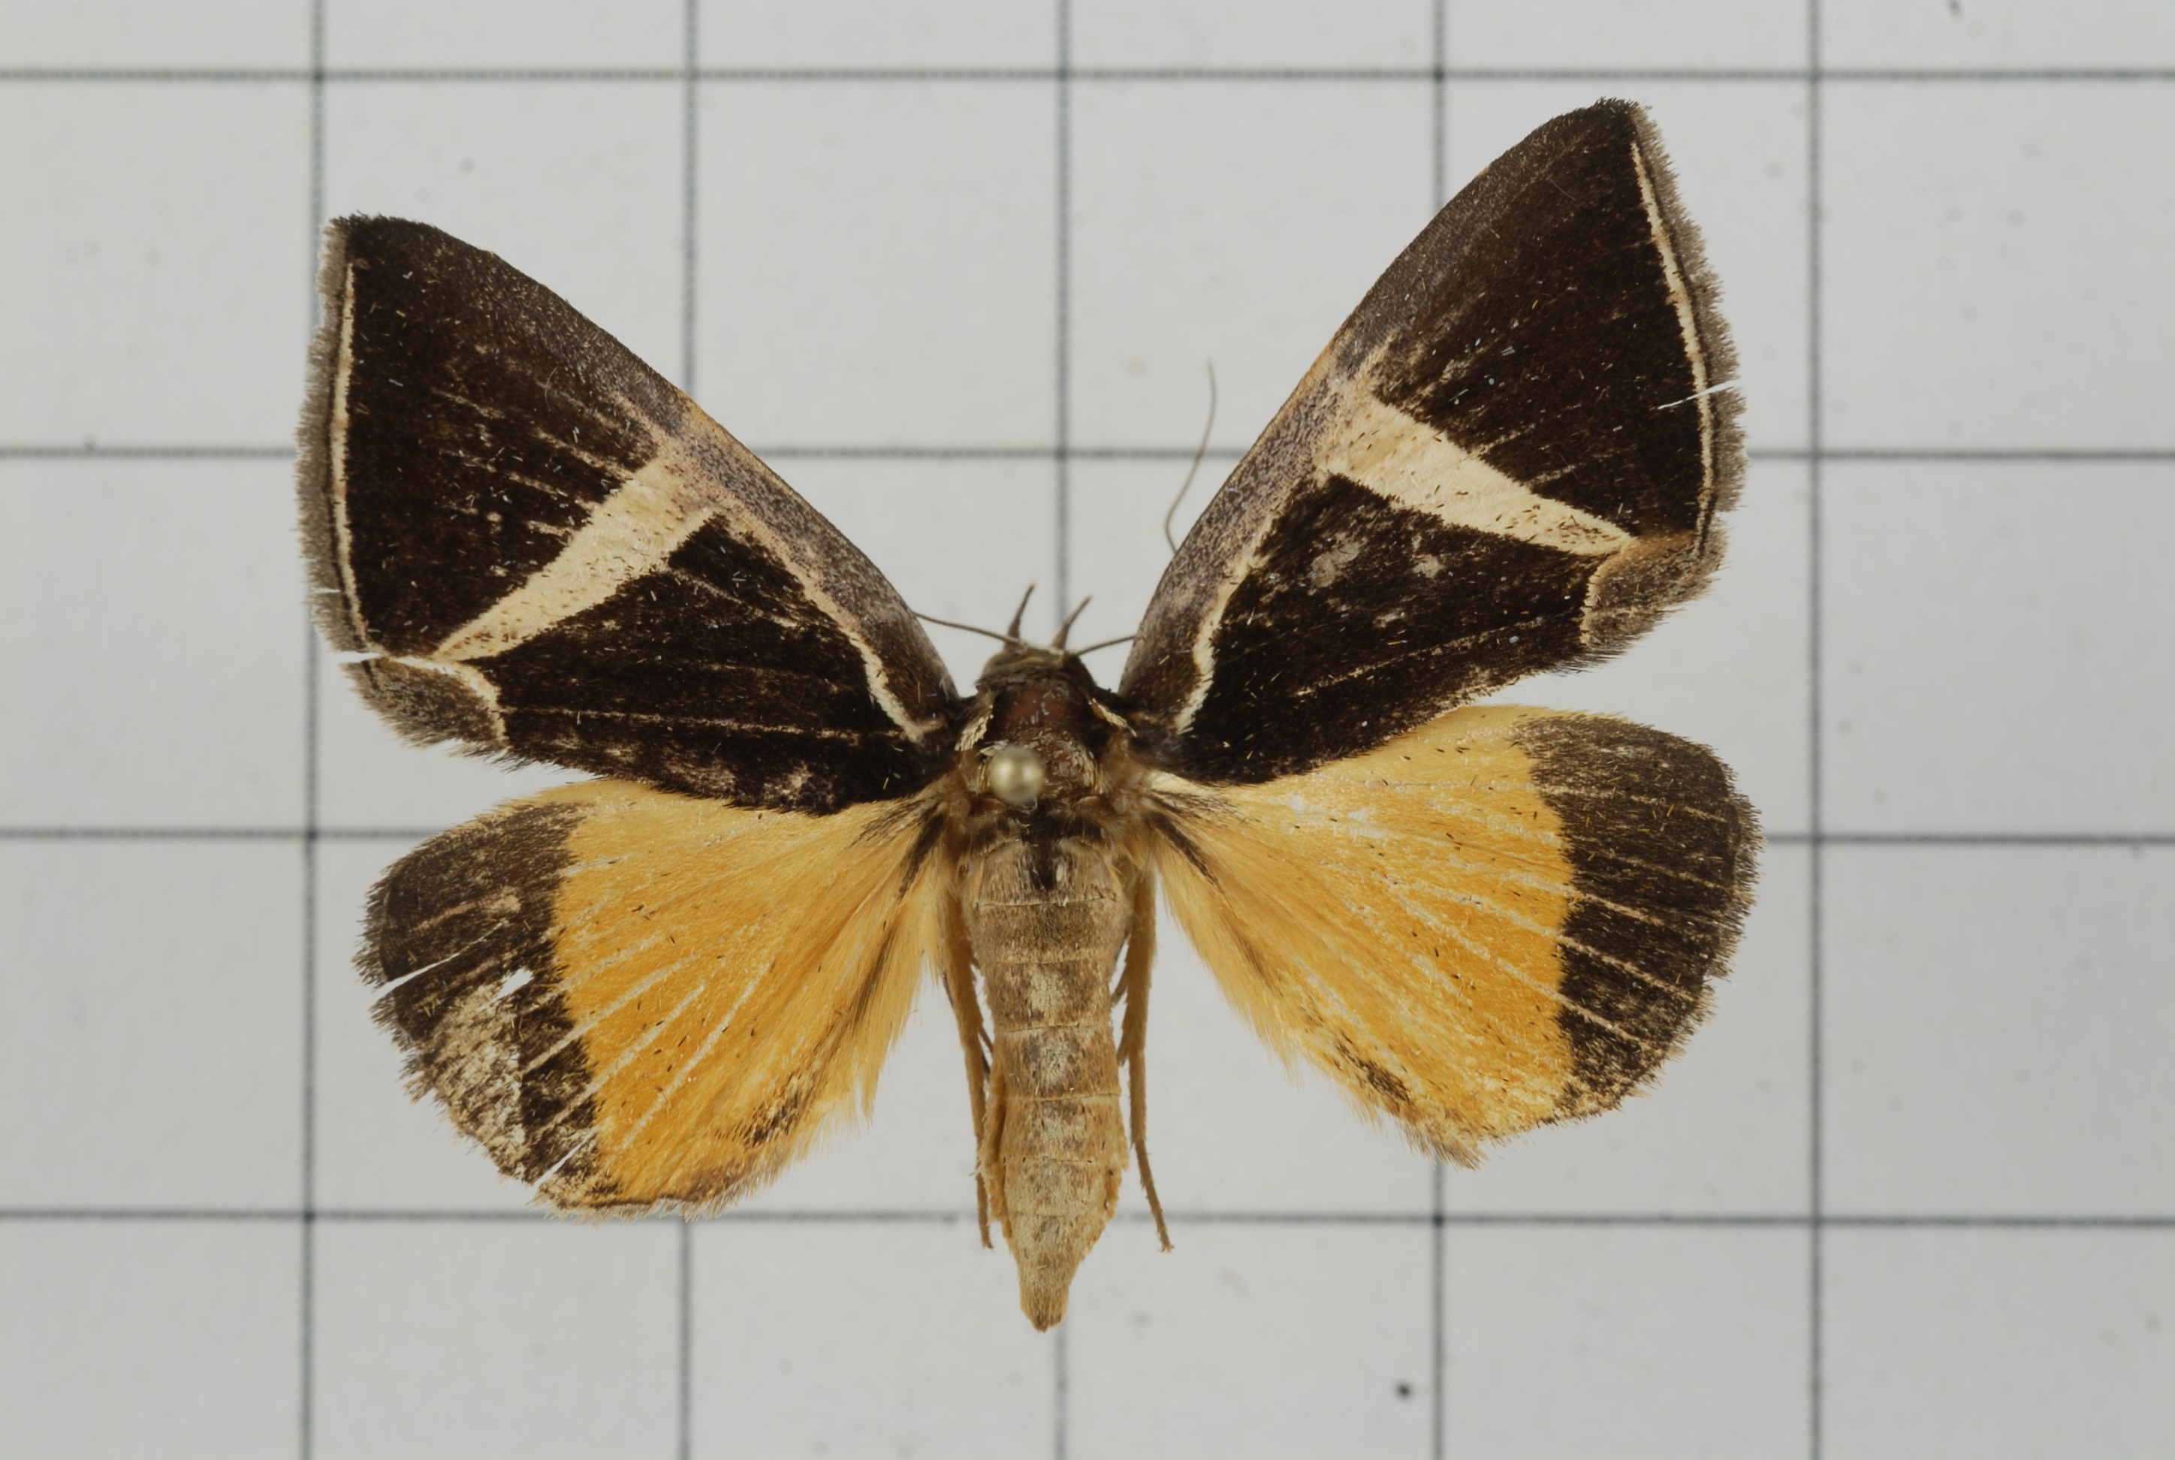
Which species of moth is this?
Fodina contigua
